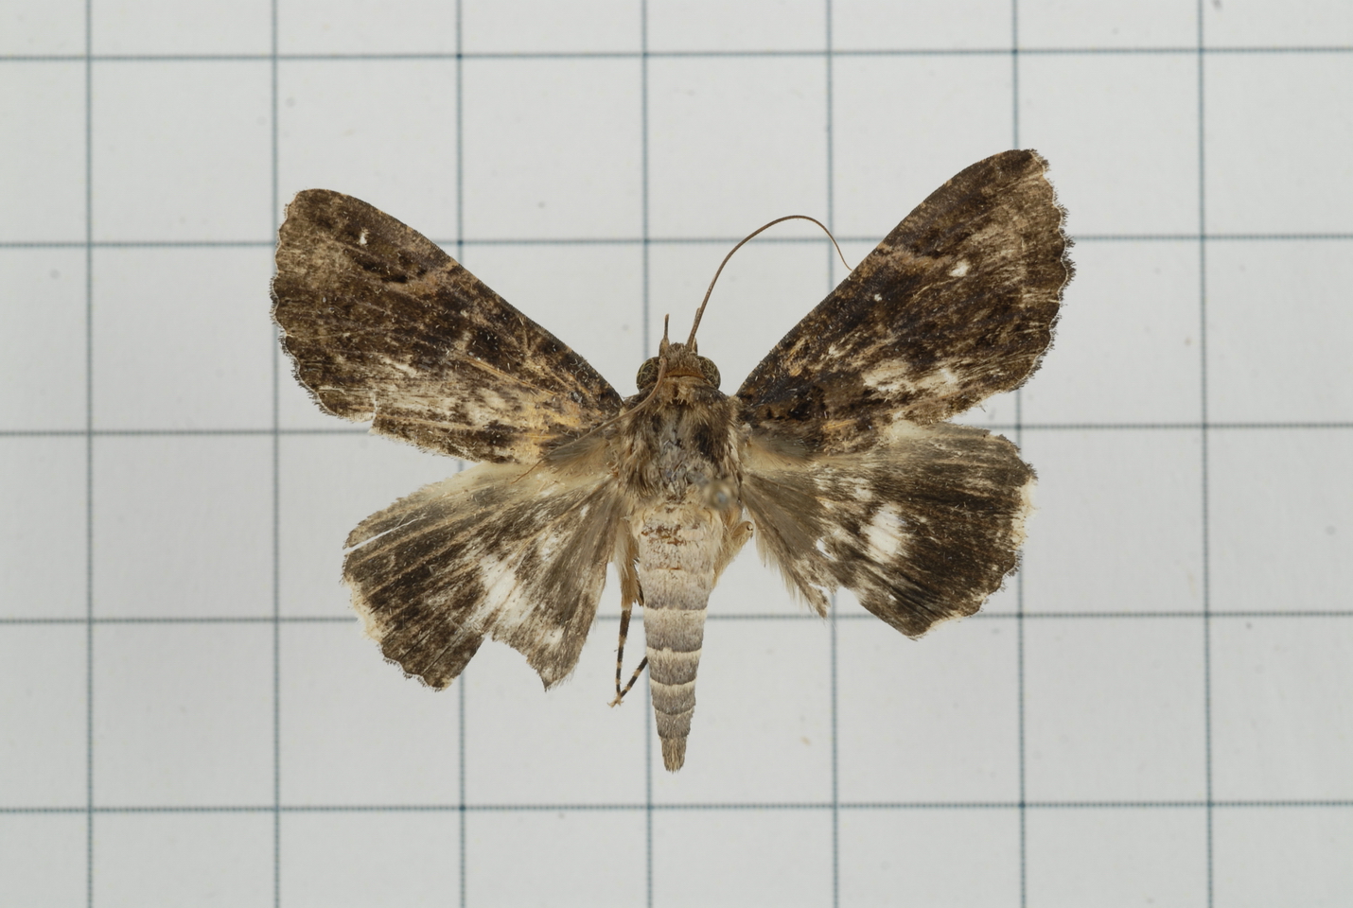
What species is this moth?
Ercheia cyllaria
